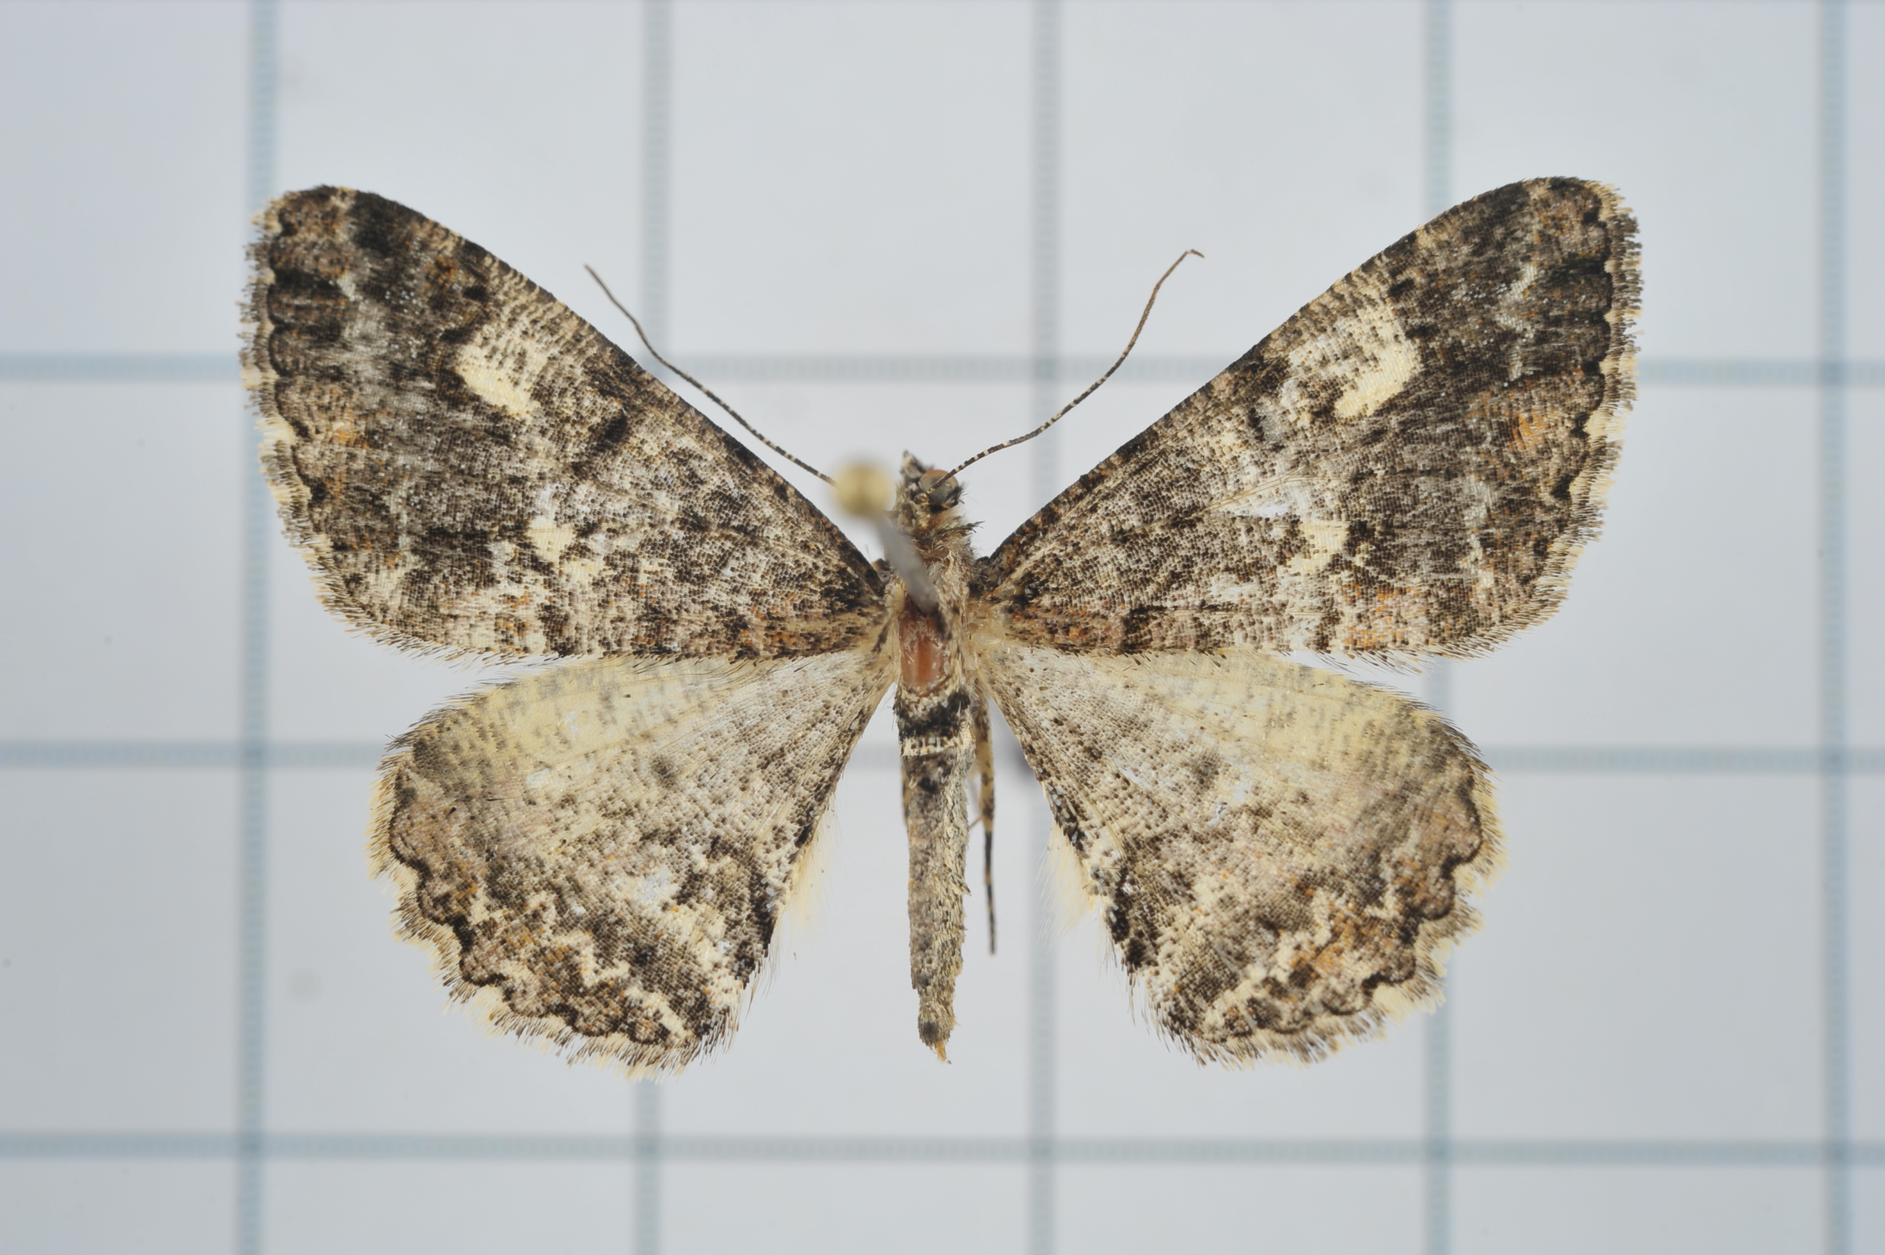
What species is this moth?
Alcis taiwanovariegata
